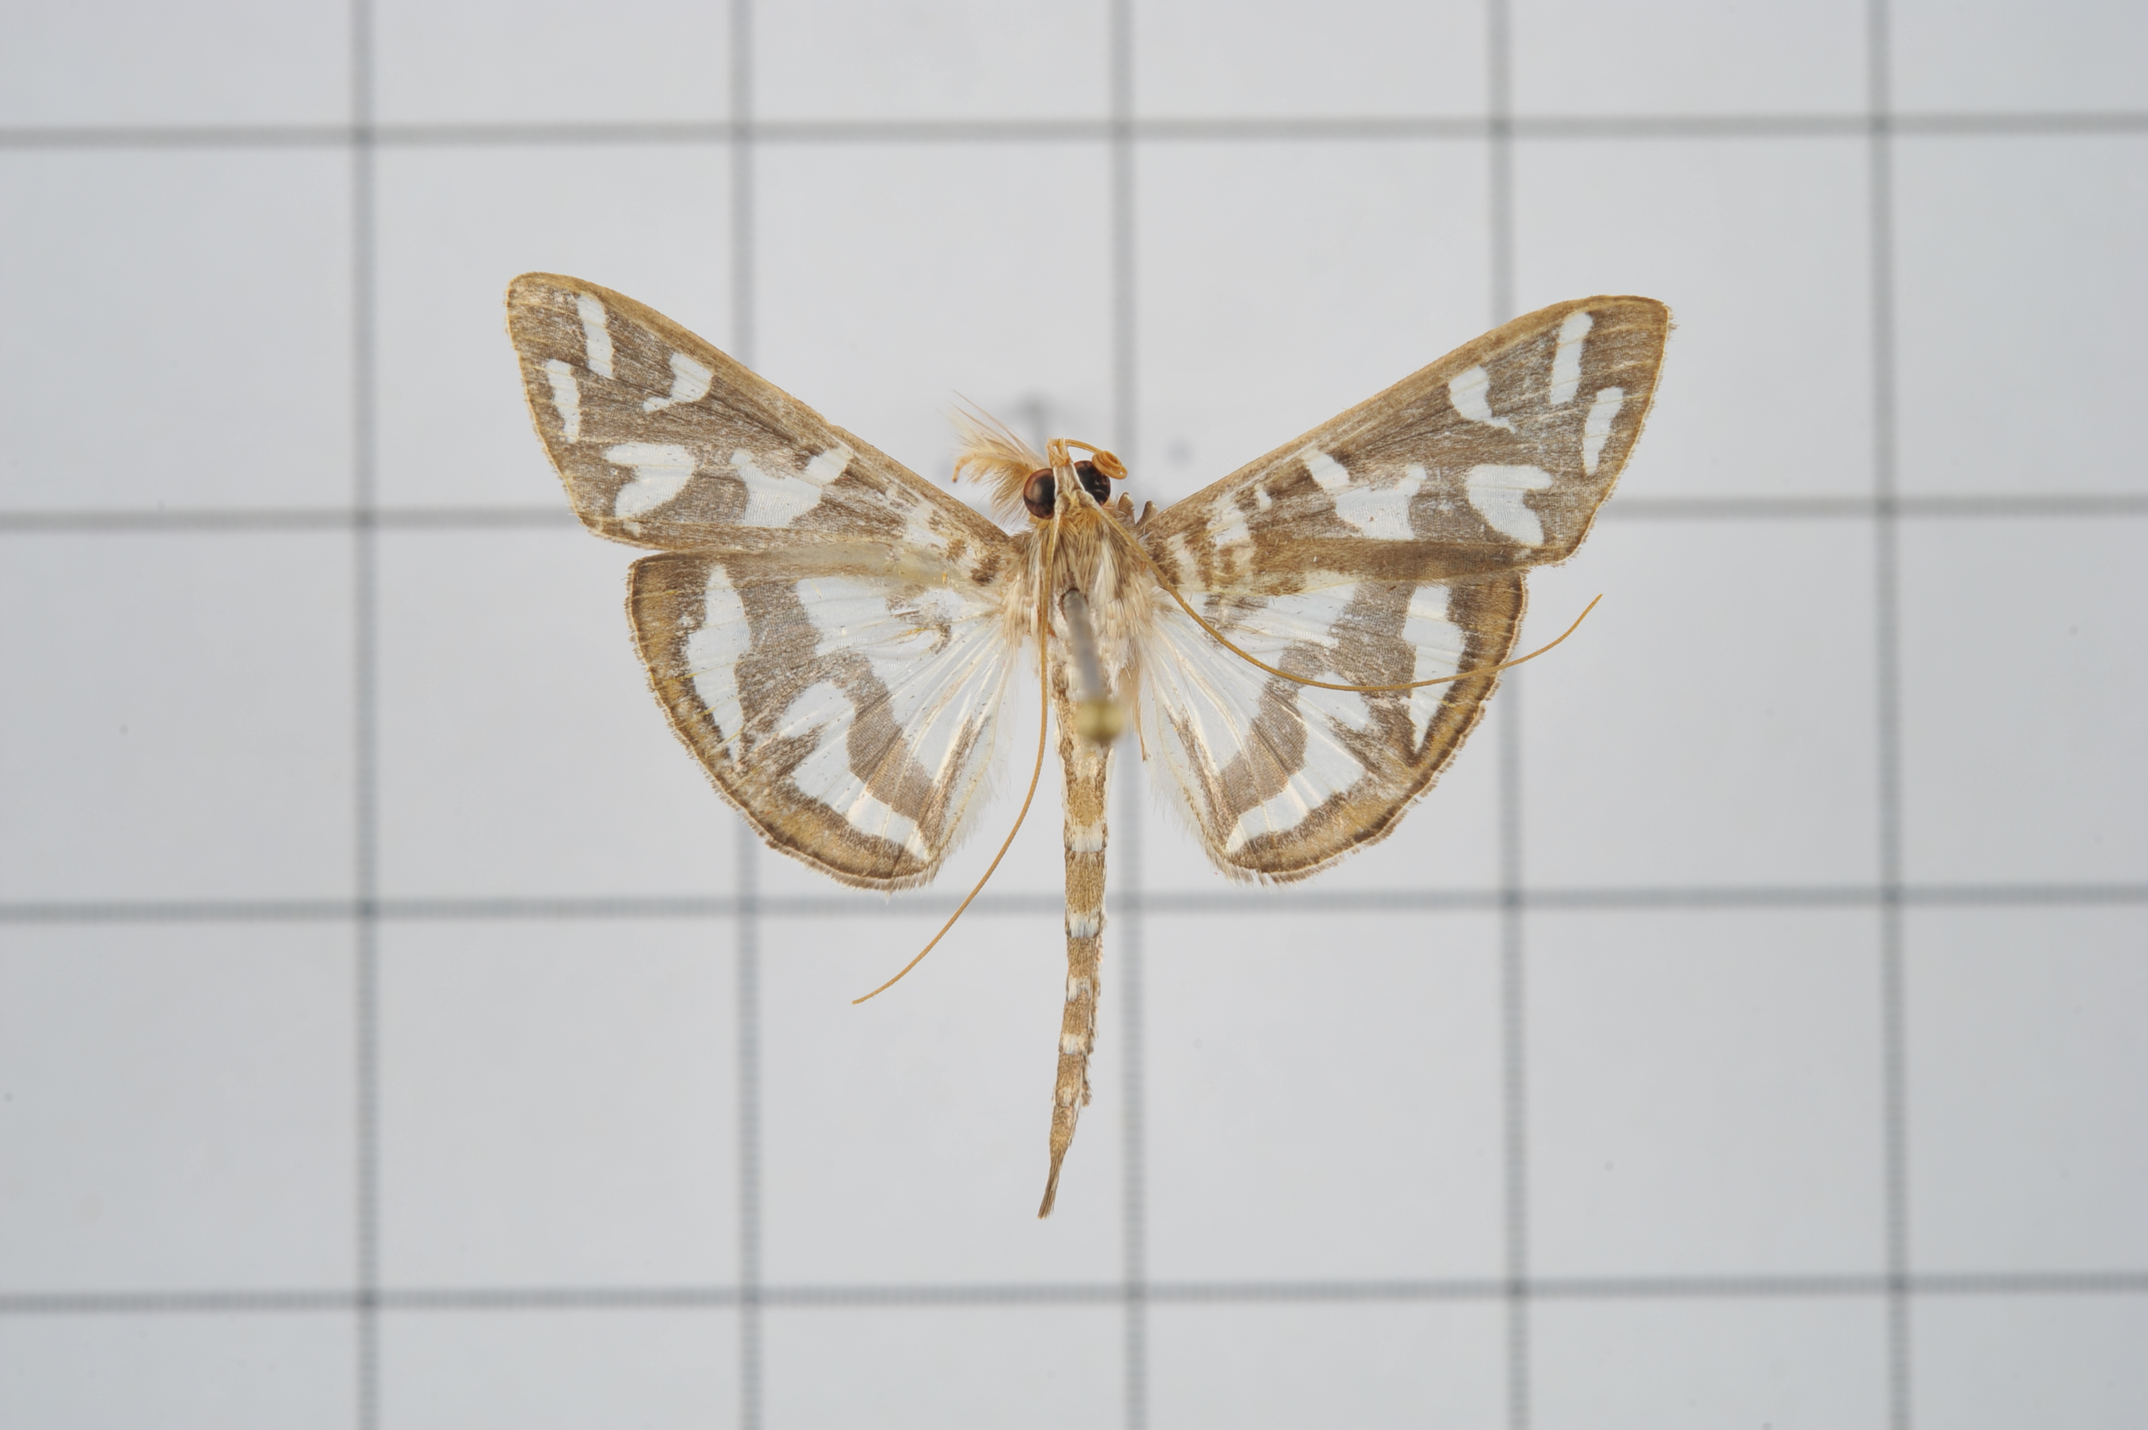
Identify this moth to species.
Nausinoe perspectata
